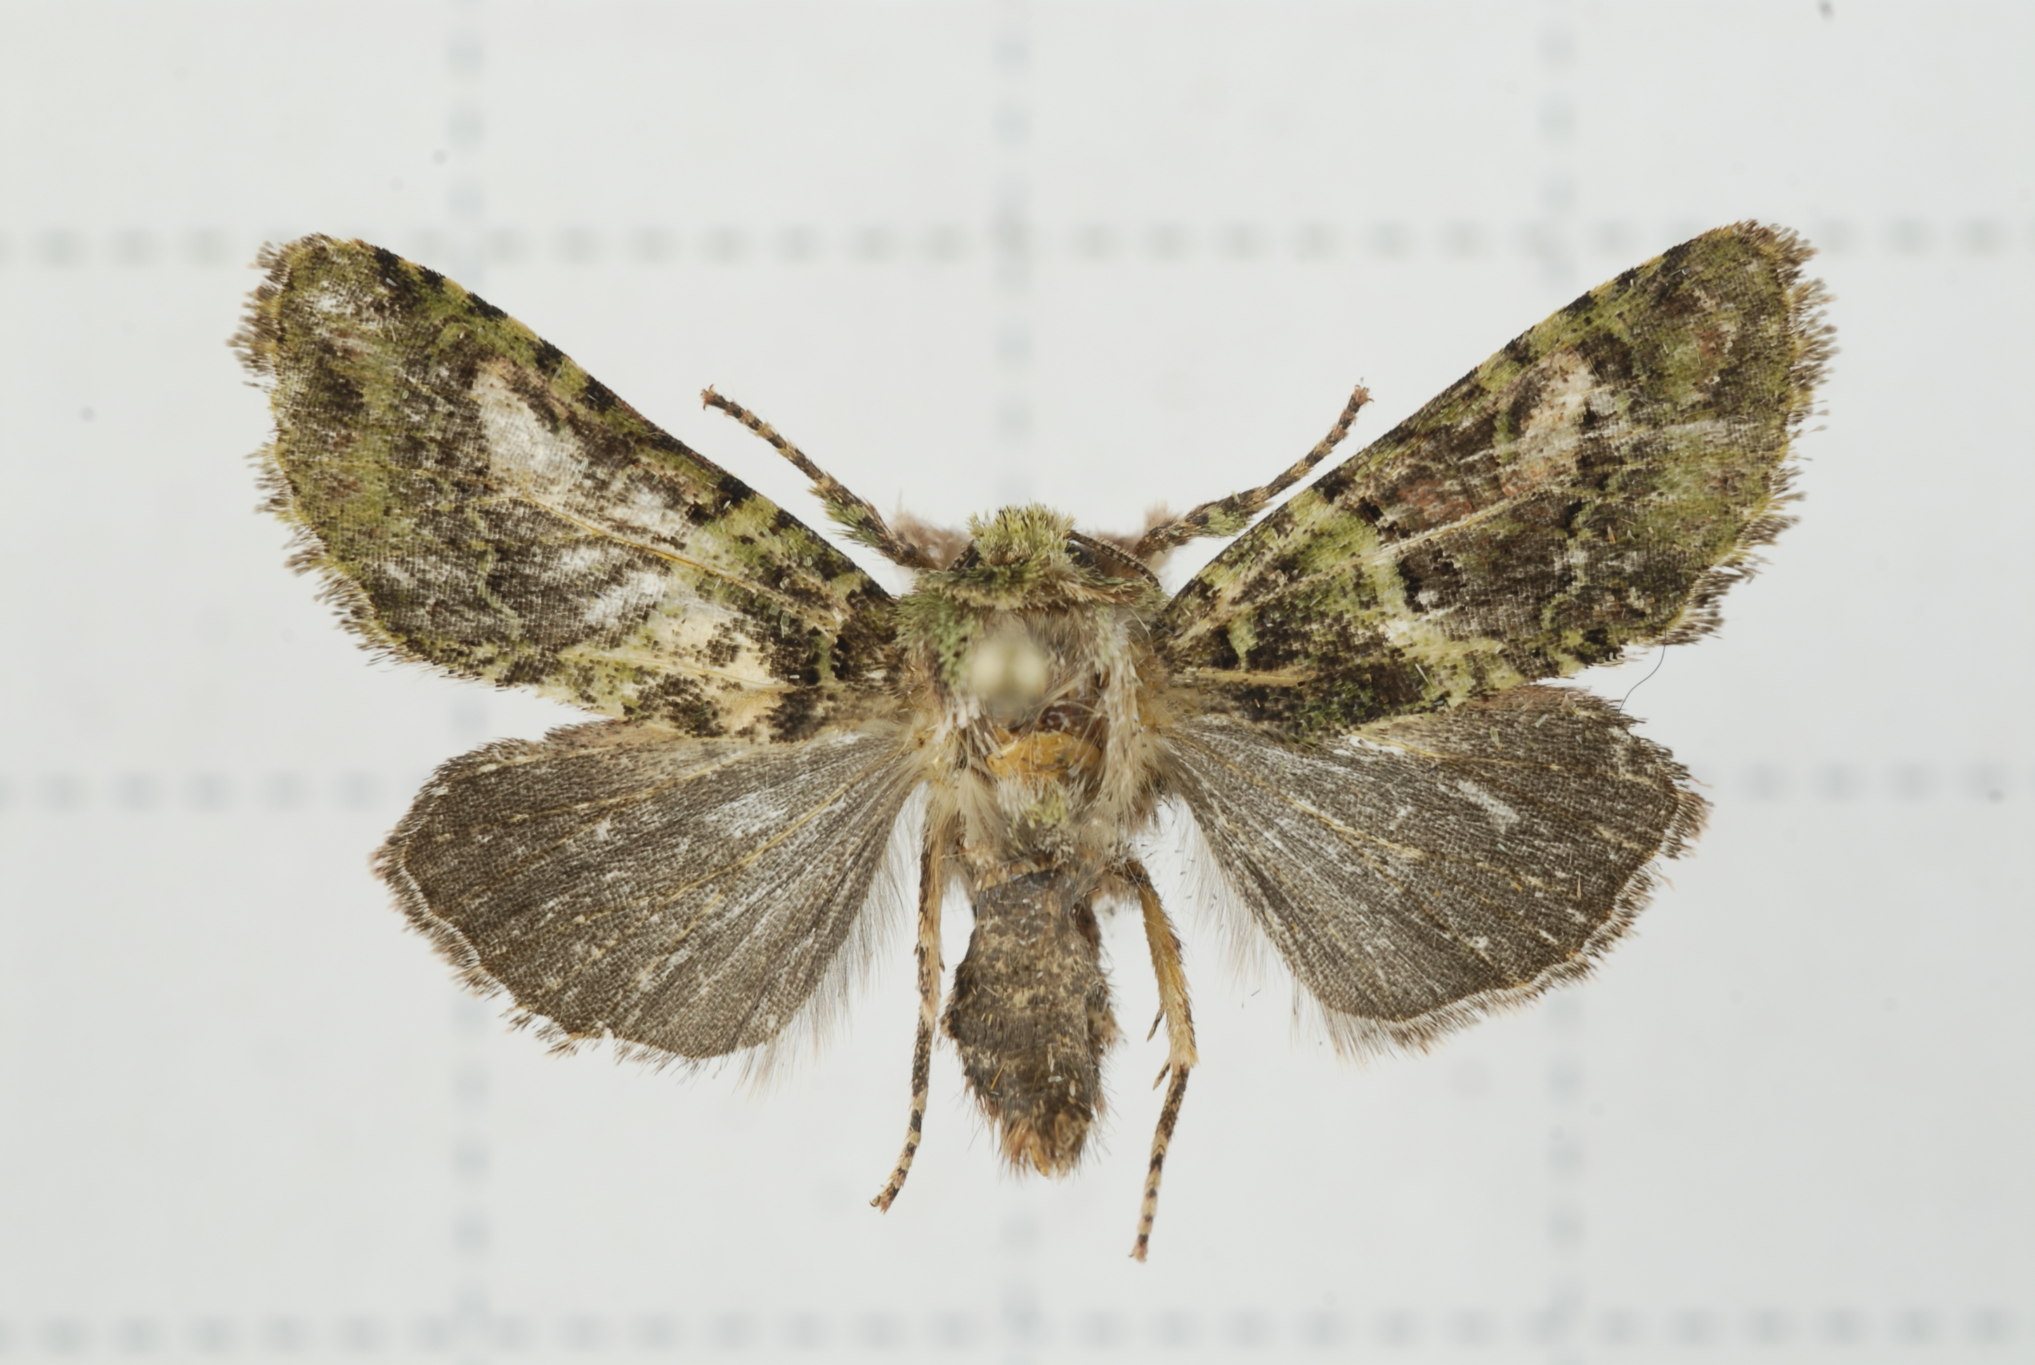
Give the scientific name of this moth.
Nyctycia endoi endoi
